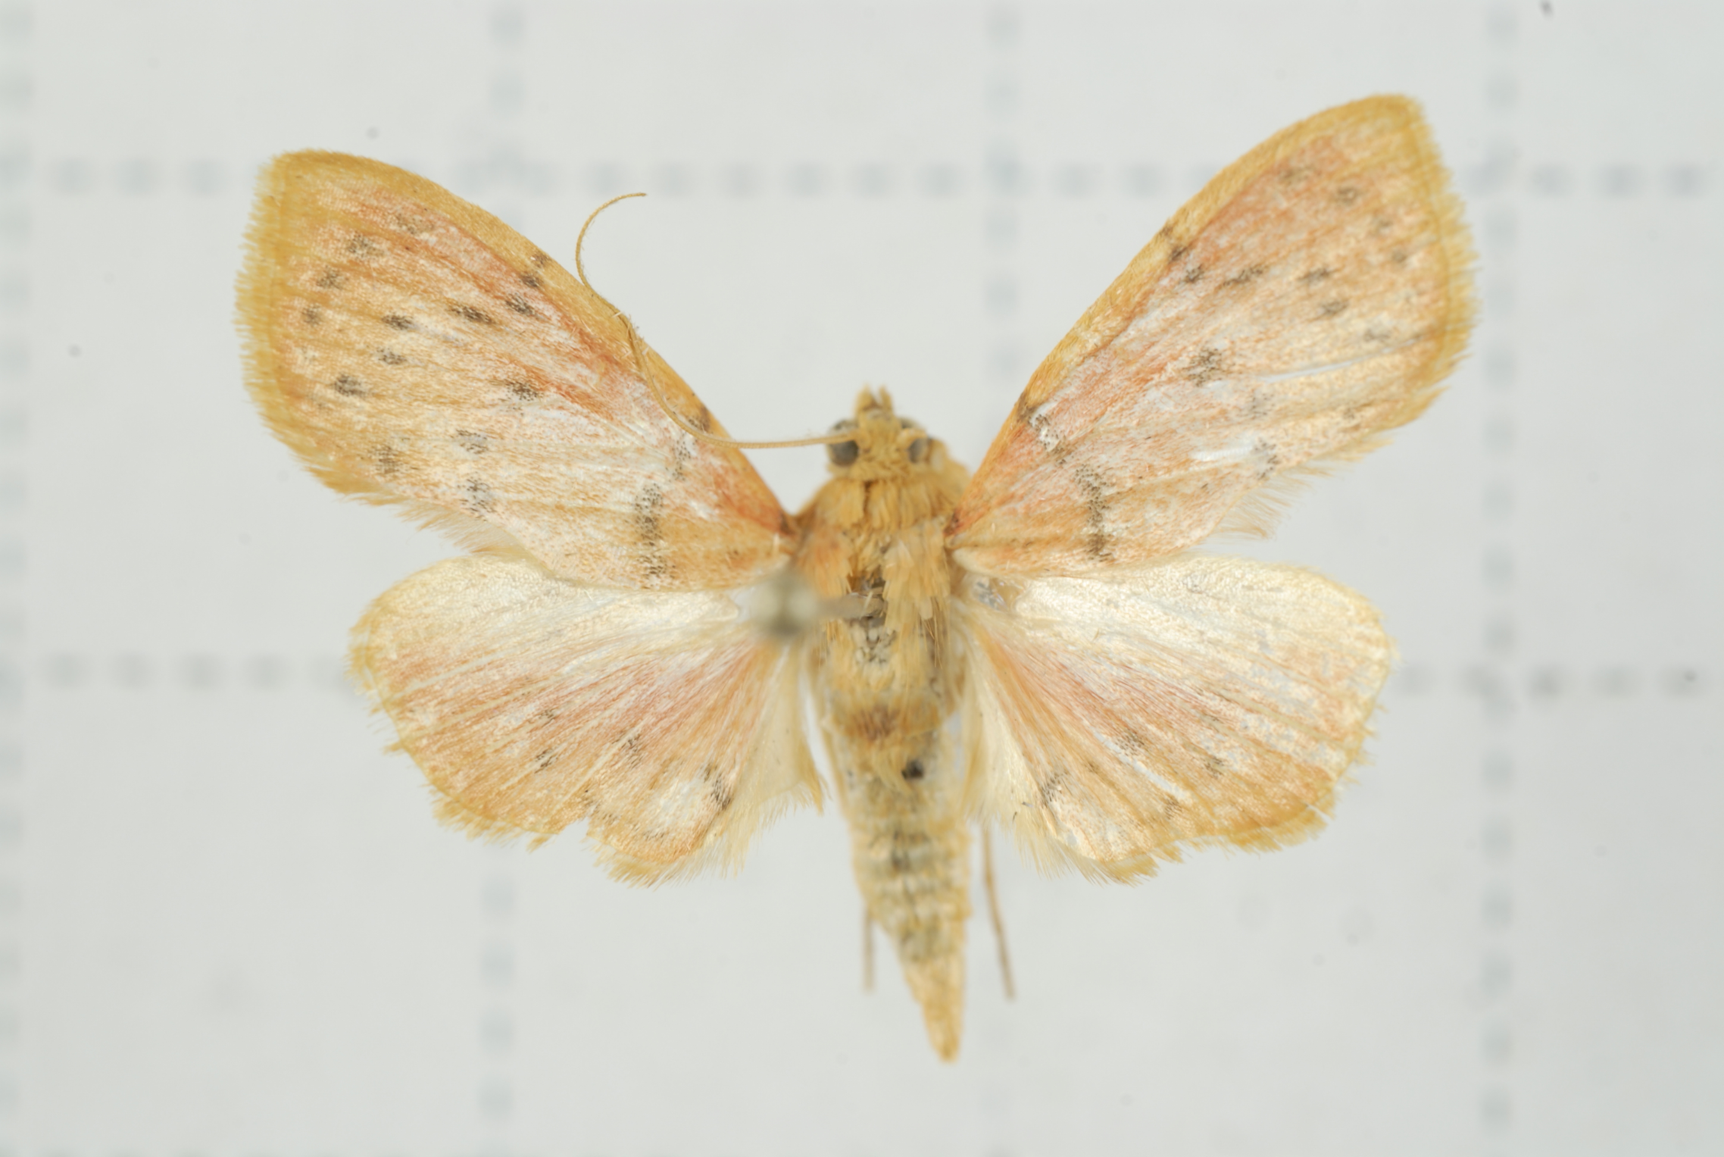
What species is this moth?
Eusabena miltochristalis
